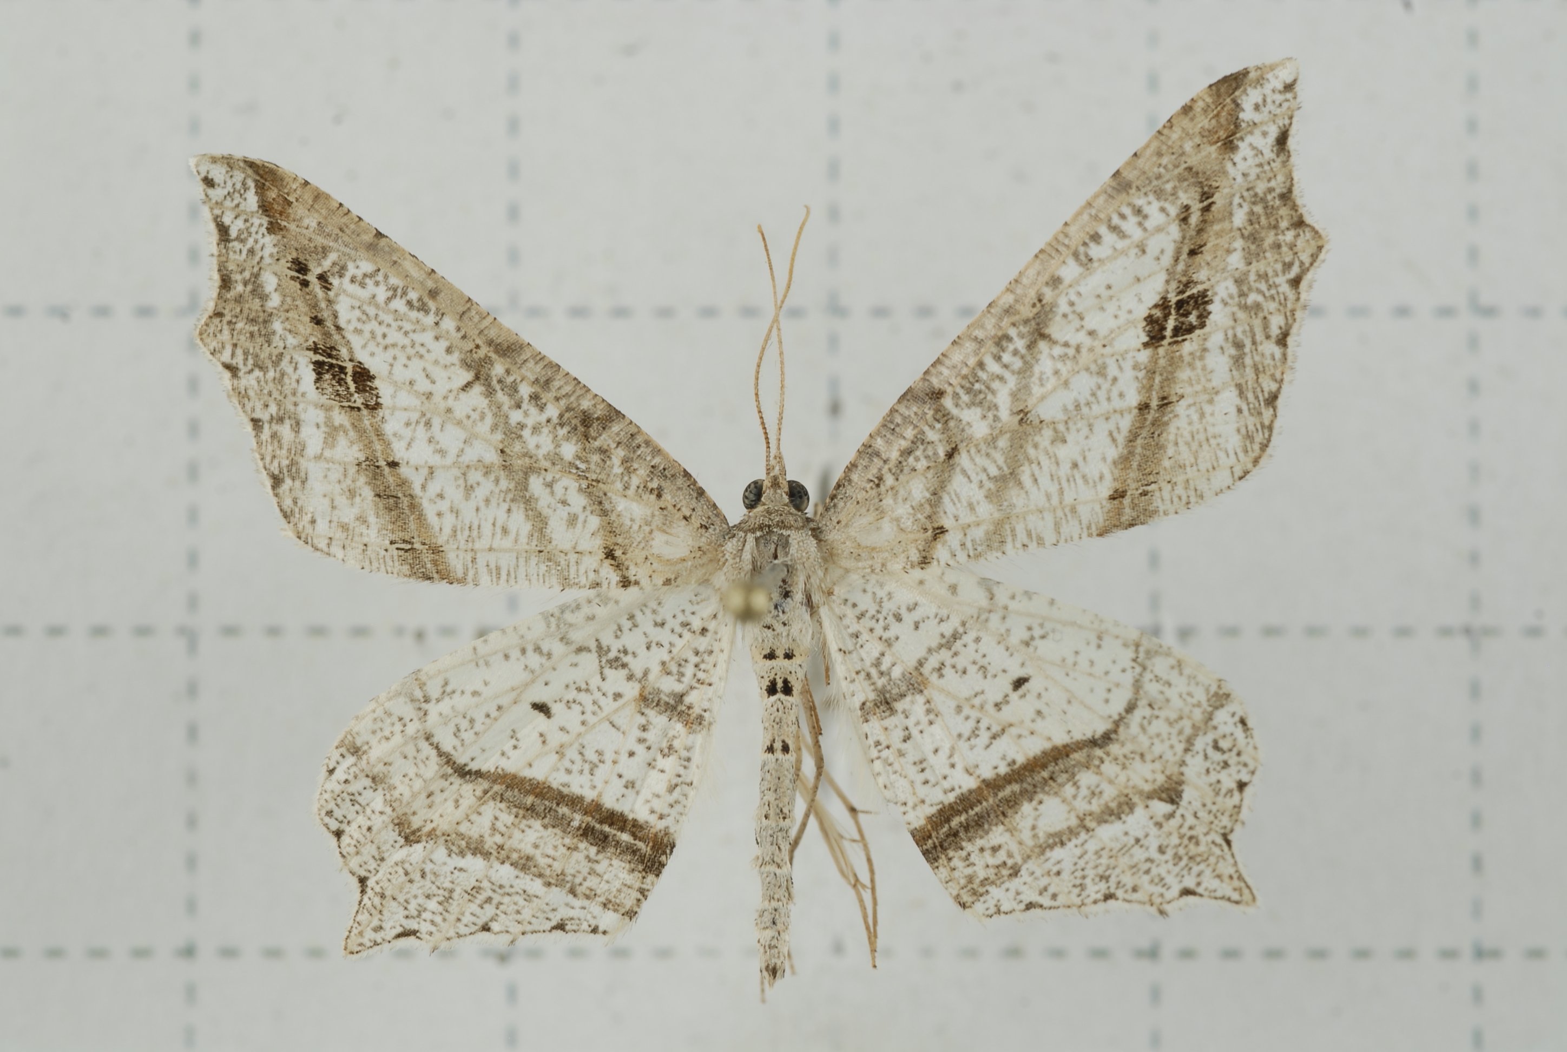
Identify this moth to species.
Oxymacaria deformis
